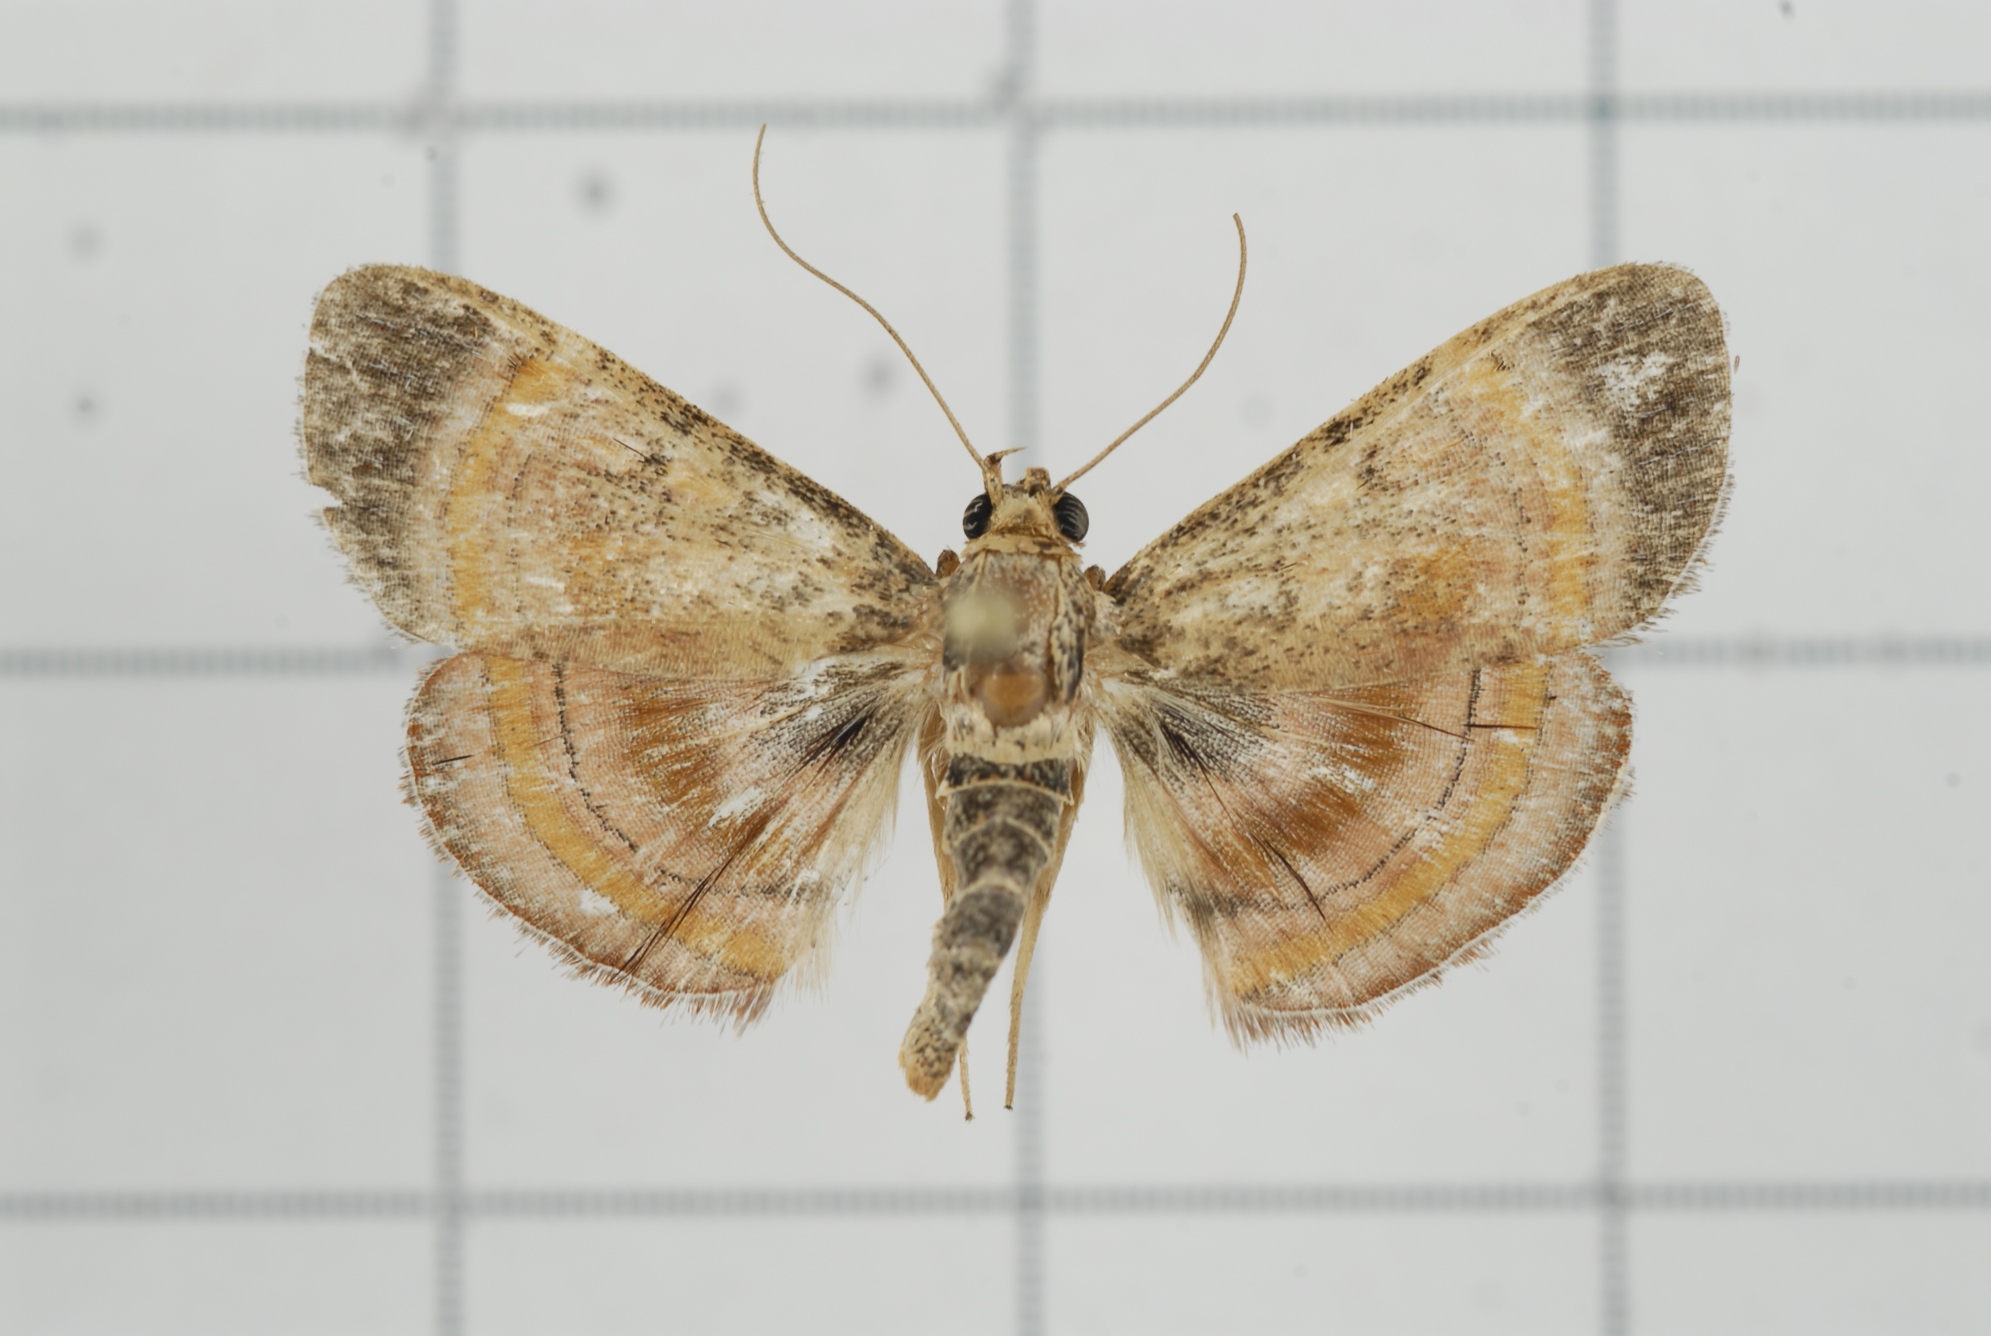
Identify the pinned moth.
Lista haraldusalis
